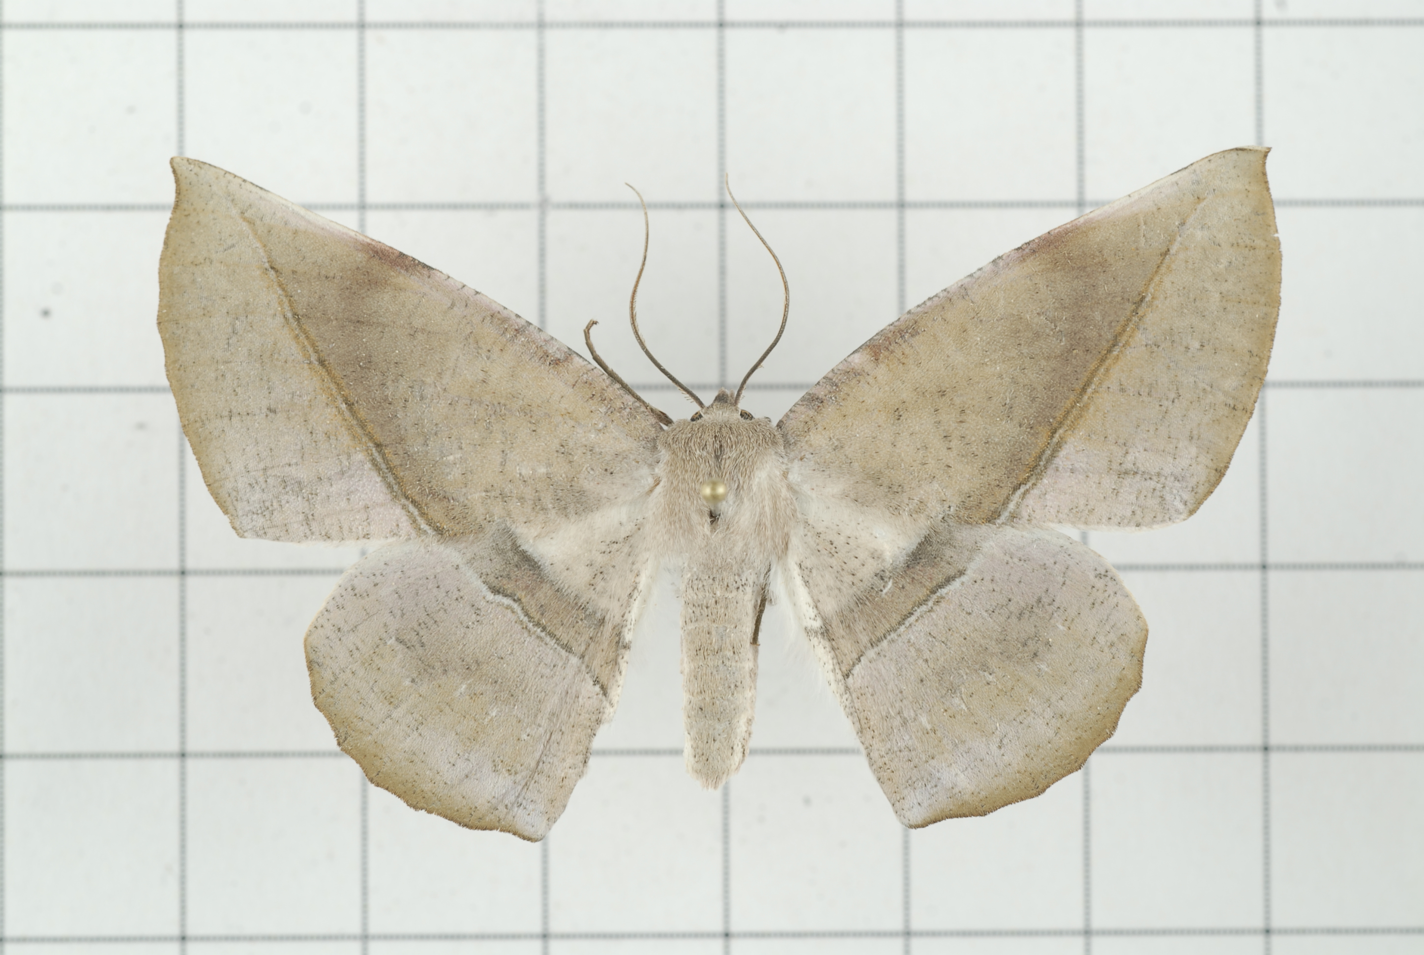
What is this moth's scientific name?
Sarcinodes yayeyamana
